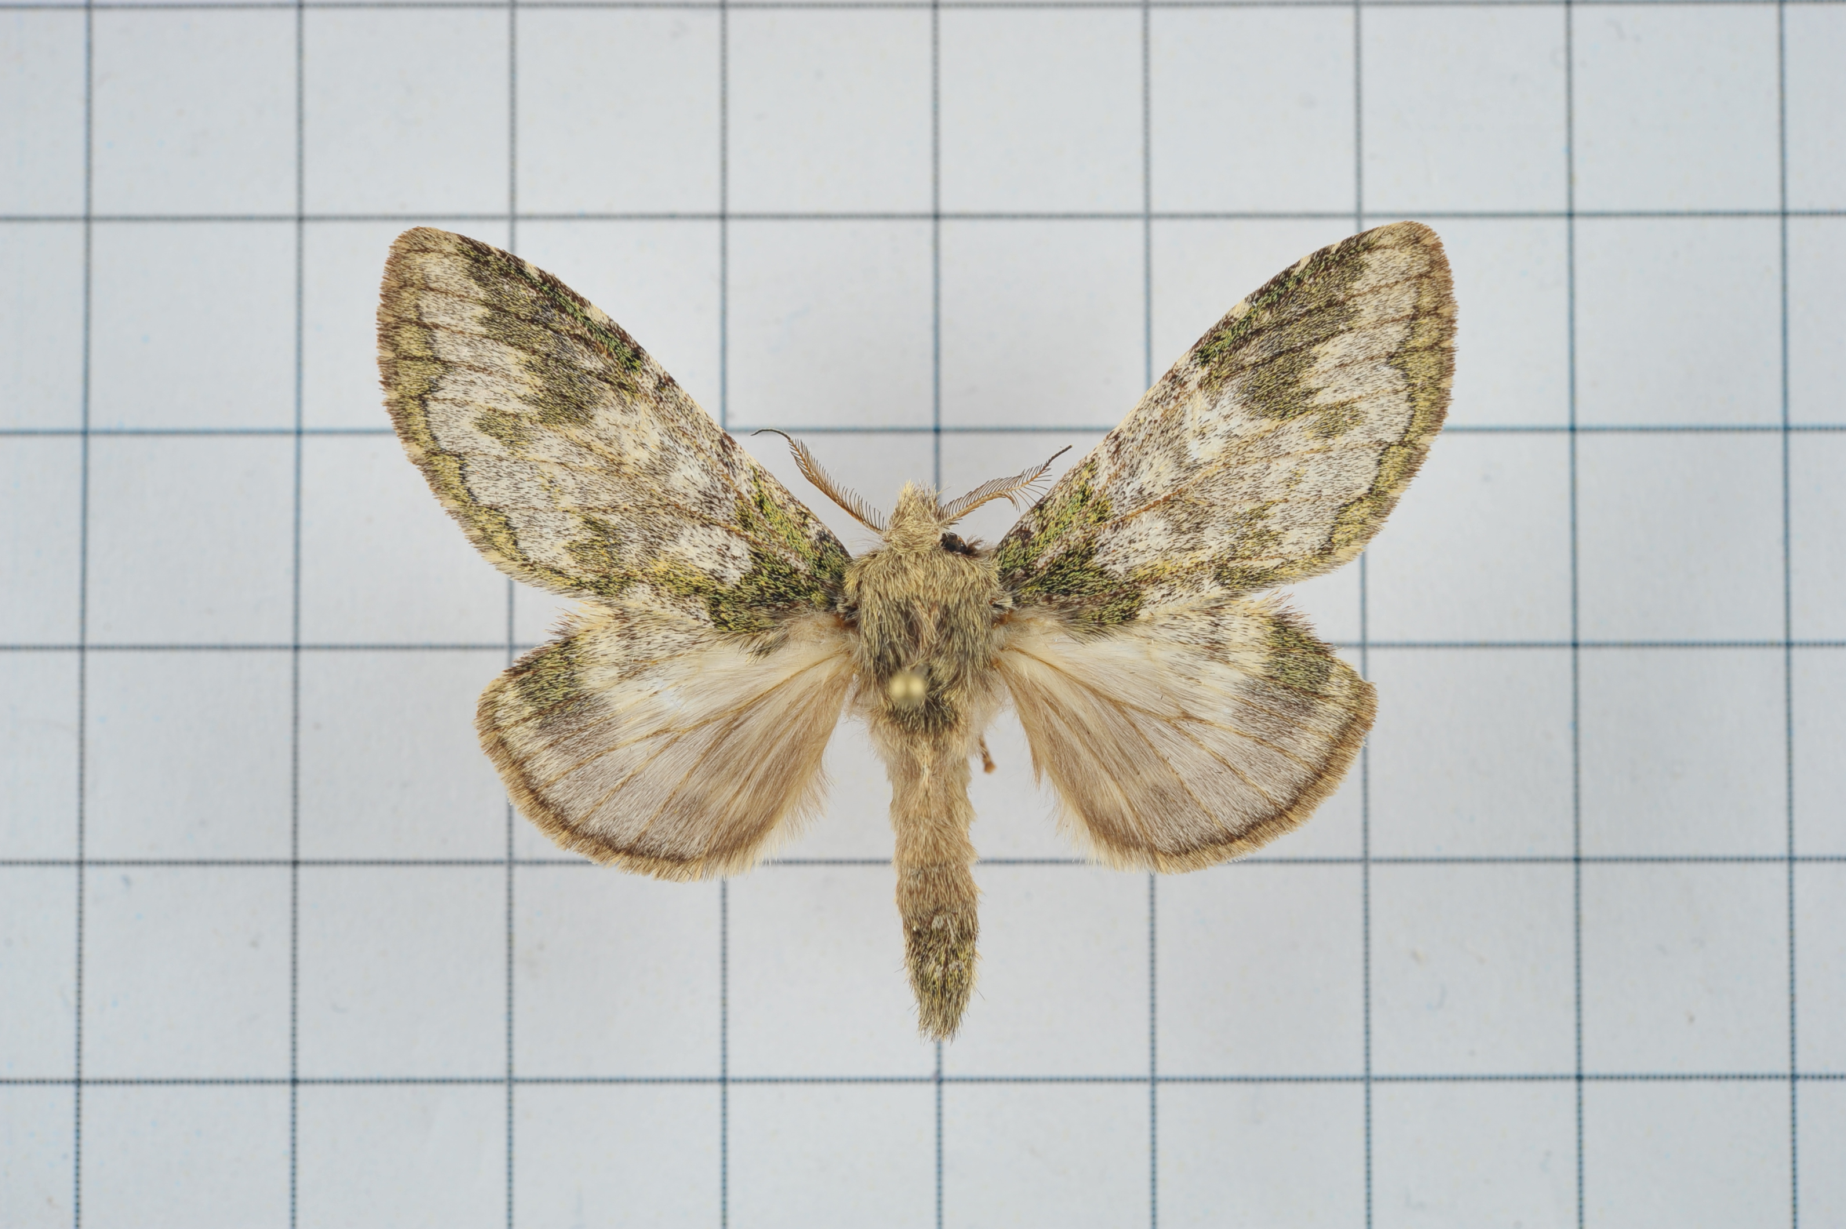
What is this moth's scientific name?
Syntypistis umbrosa
